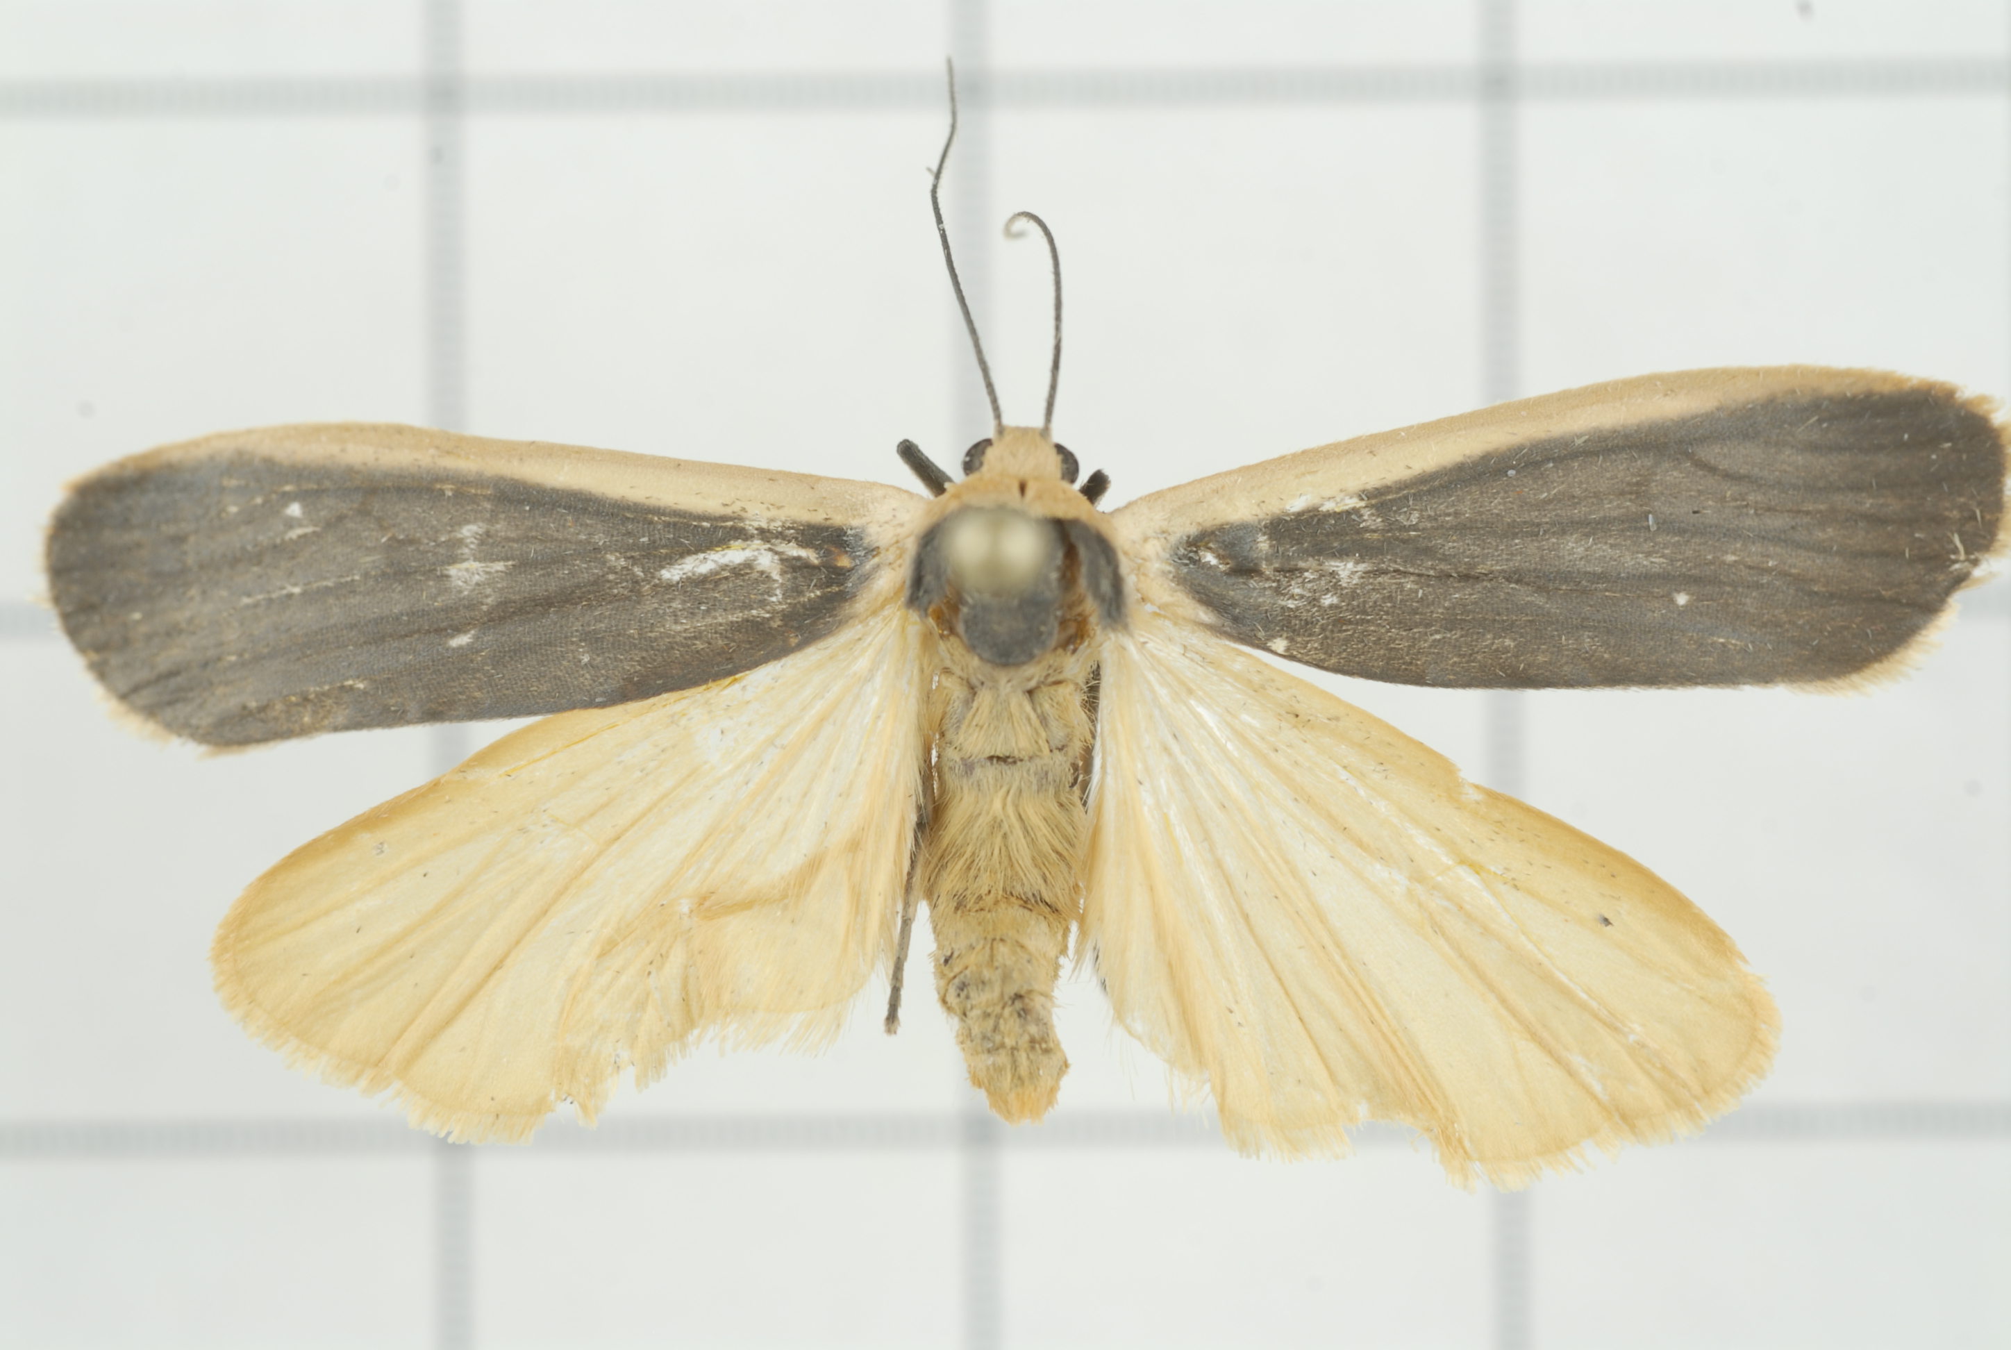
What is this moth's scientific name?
Brunia antica
